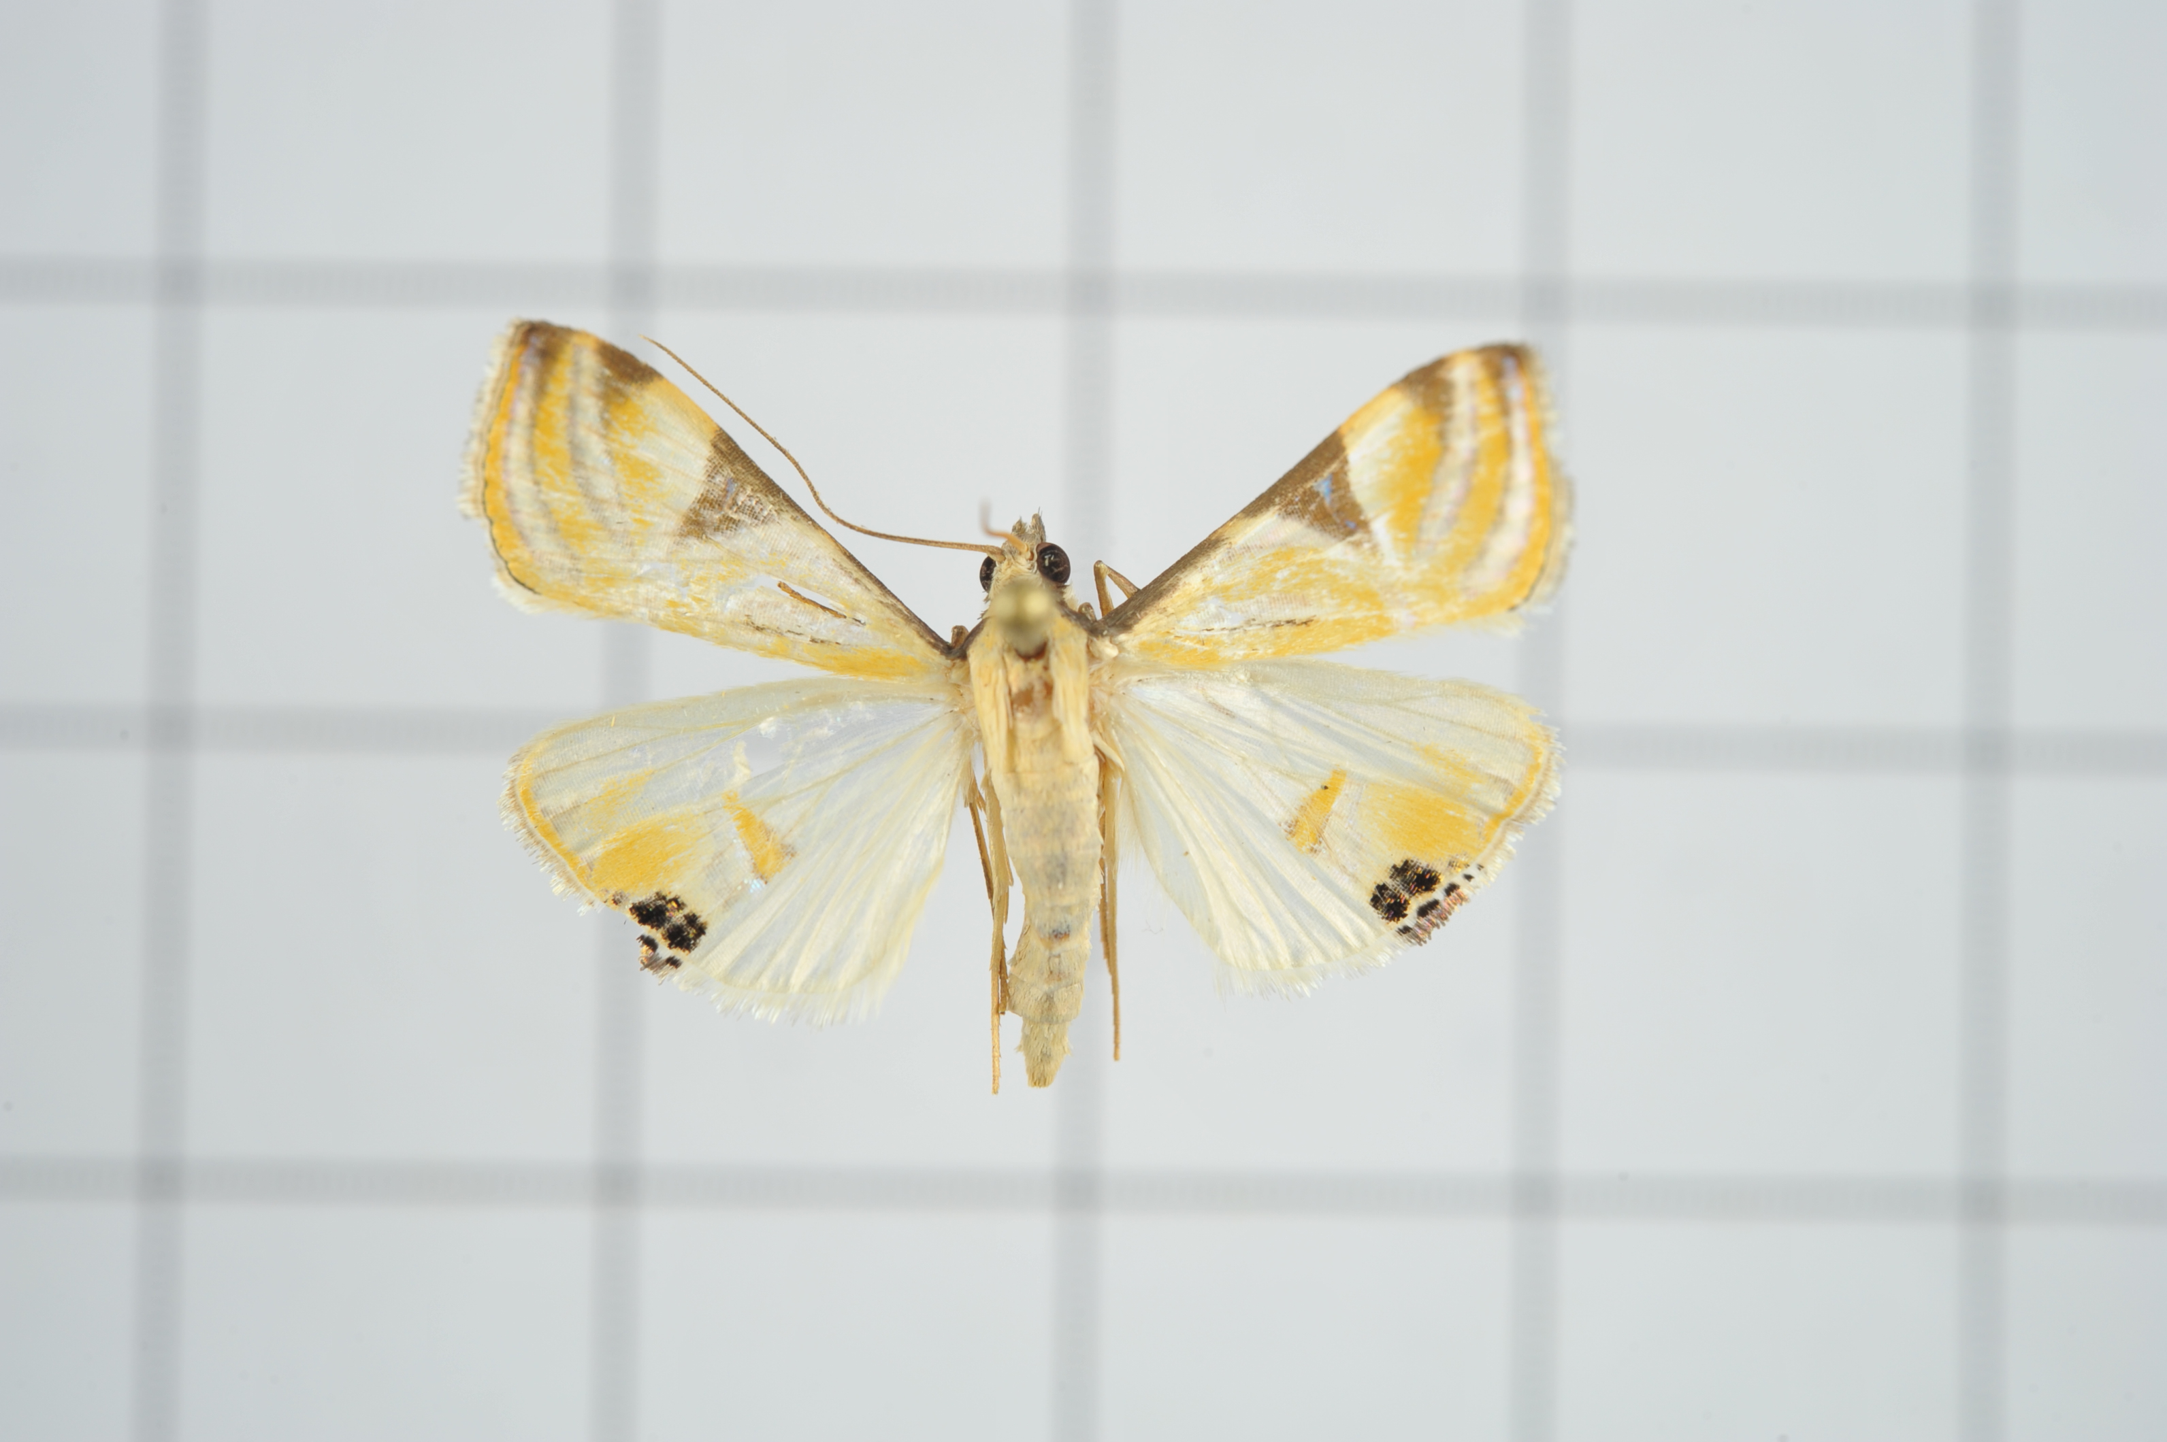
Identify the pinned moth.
Talanga sexpunctalis
